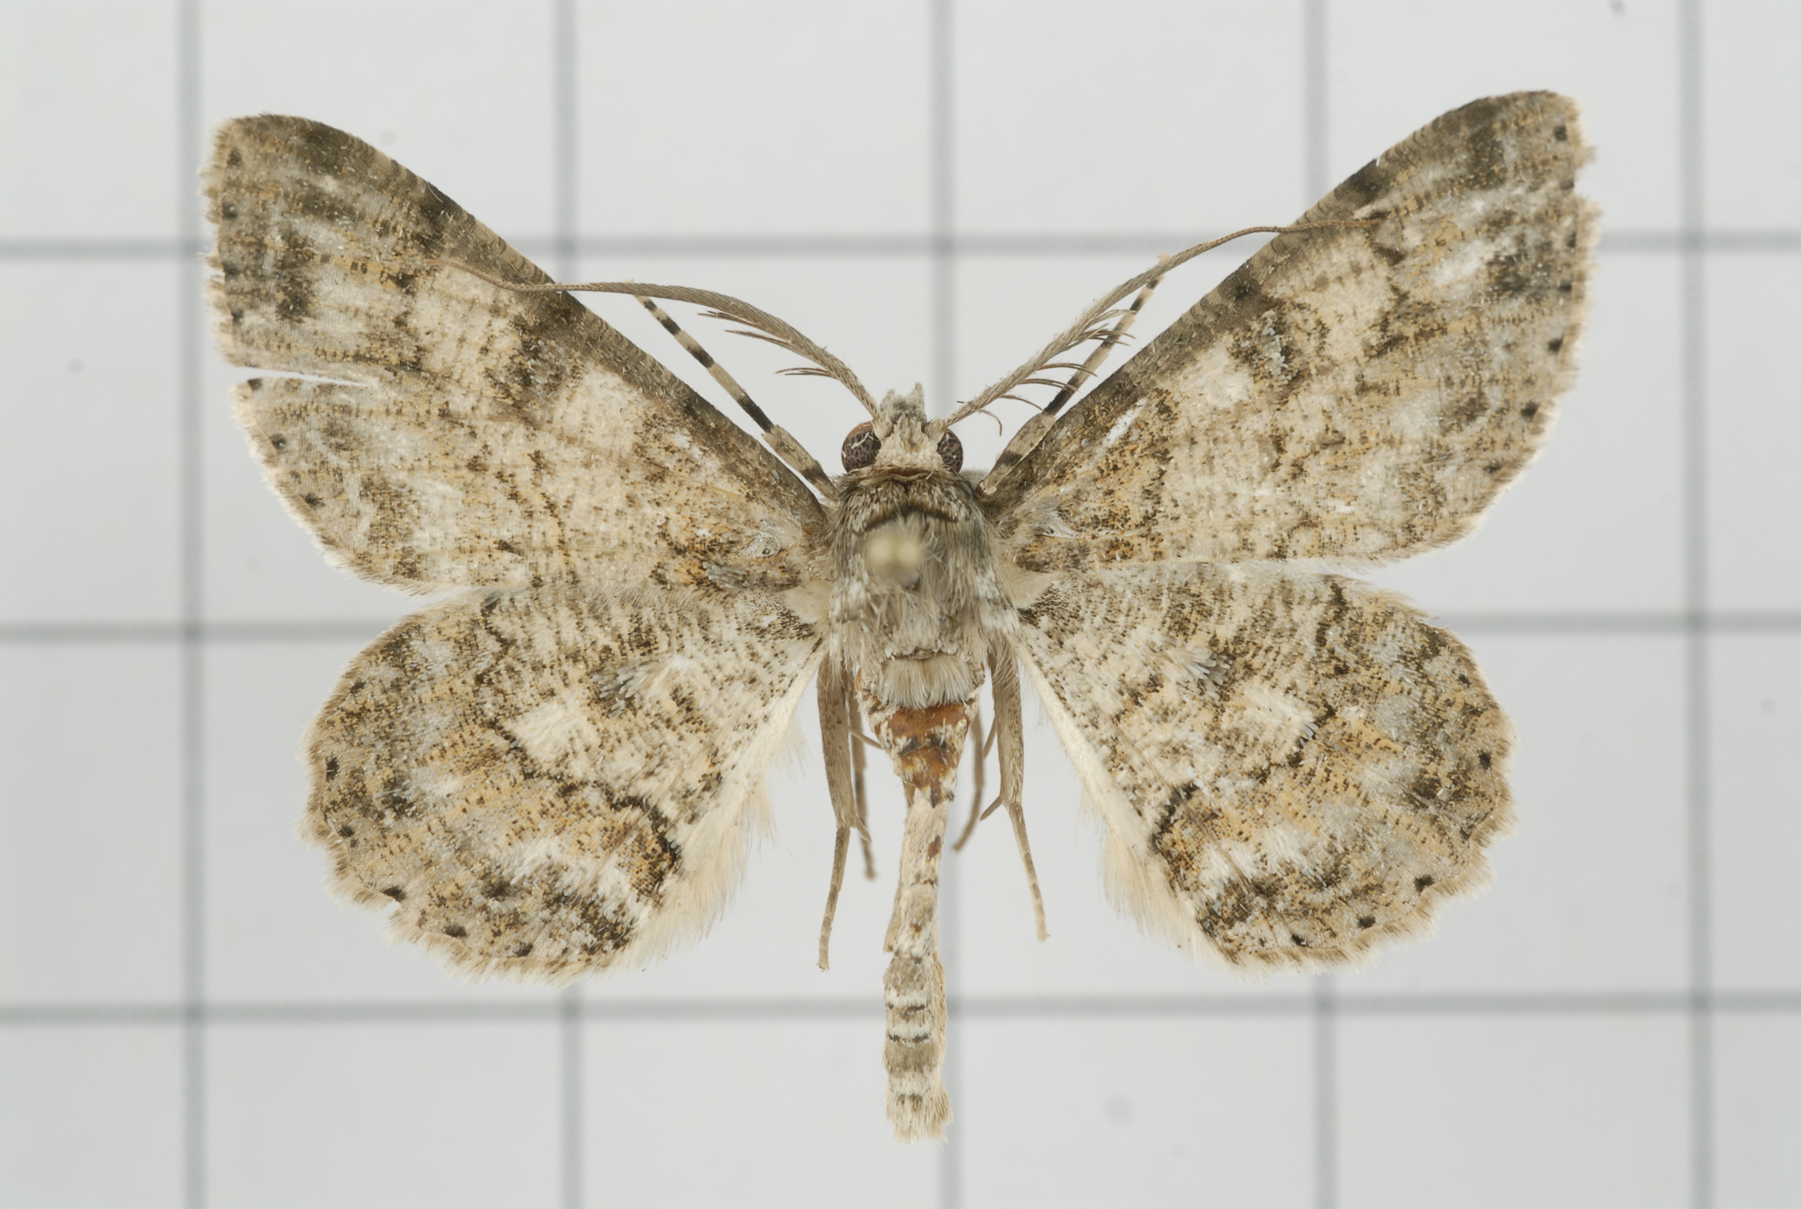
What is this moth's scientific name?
Cleora injectaria
